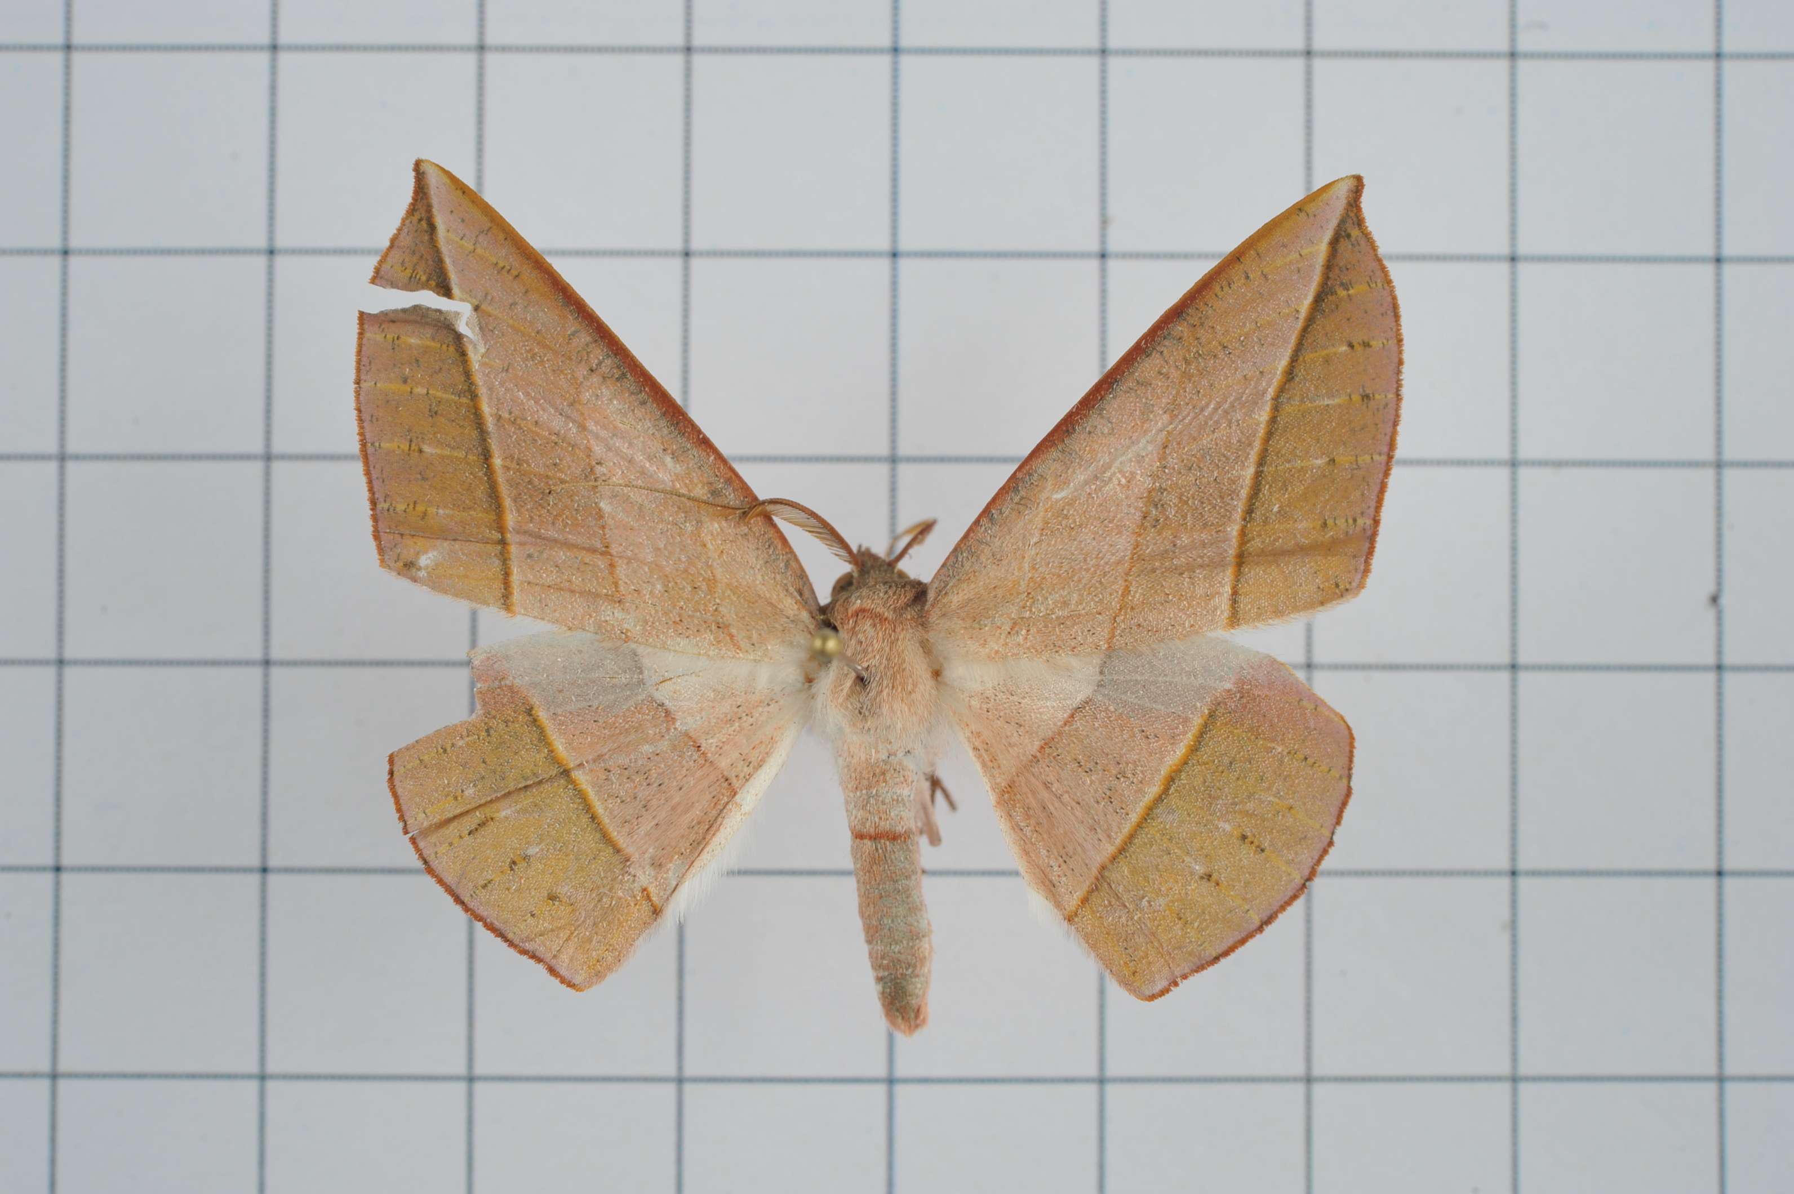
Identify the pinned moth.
Sarcinodes yeni
